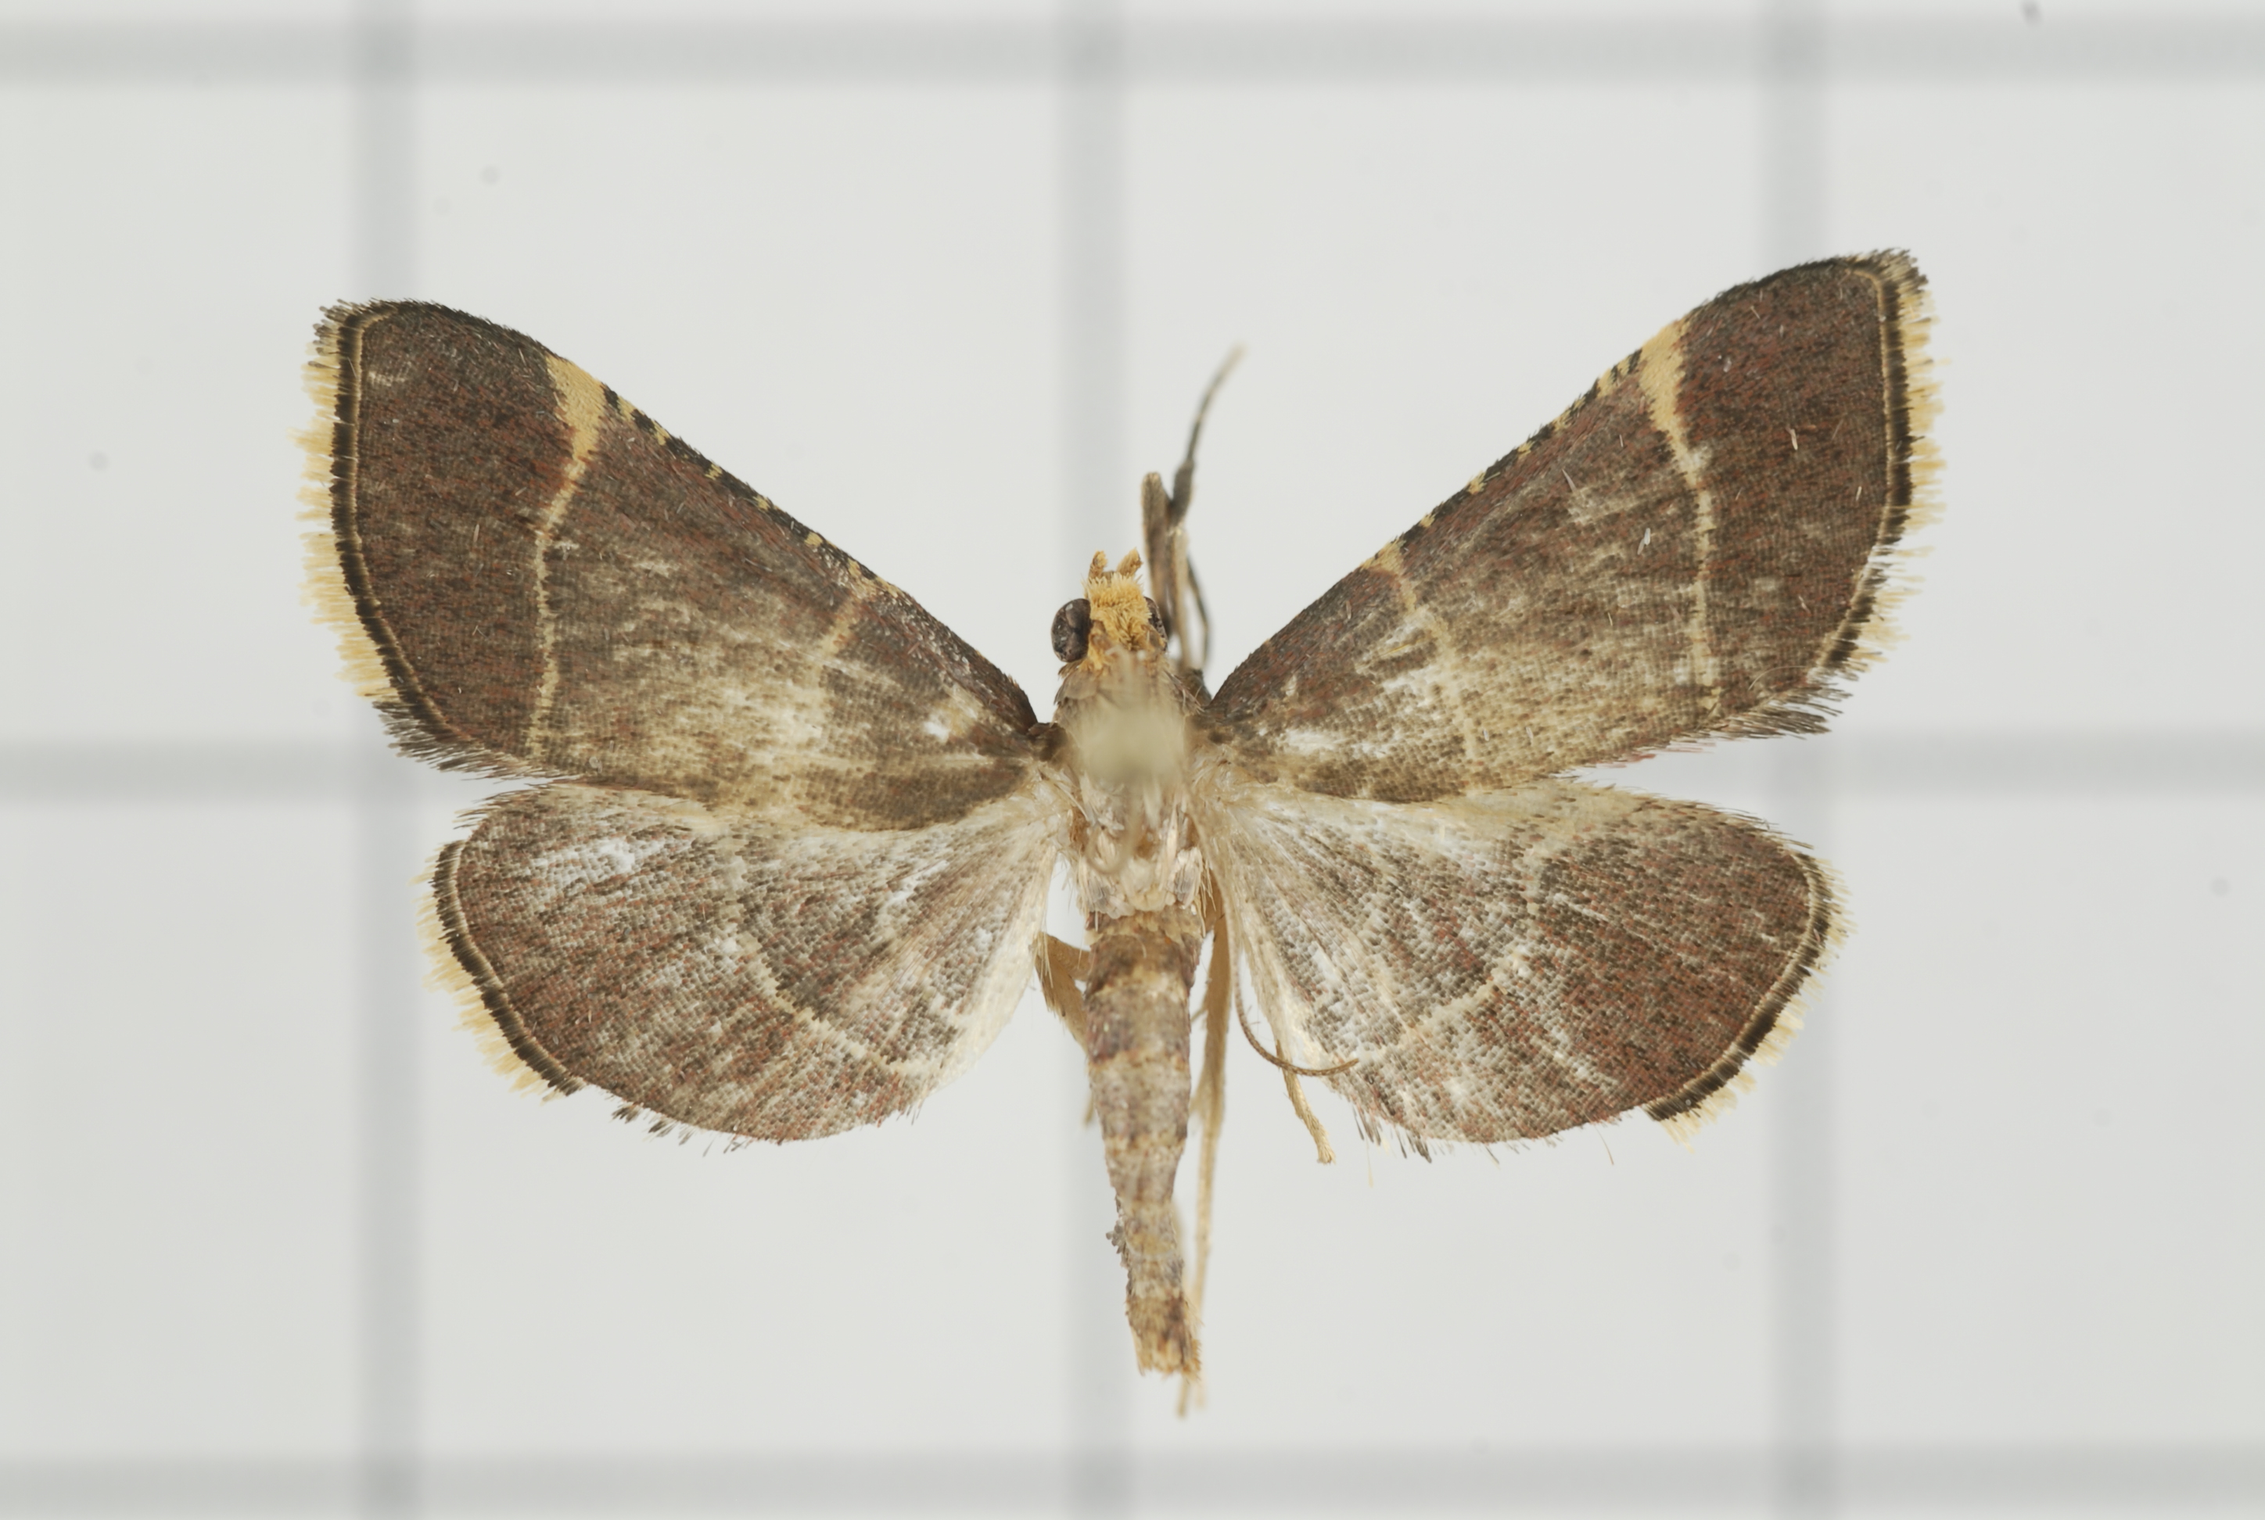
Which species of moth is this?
Herculia pelasgalis
